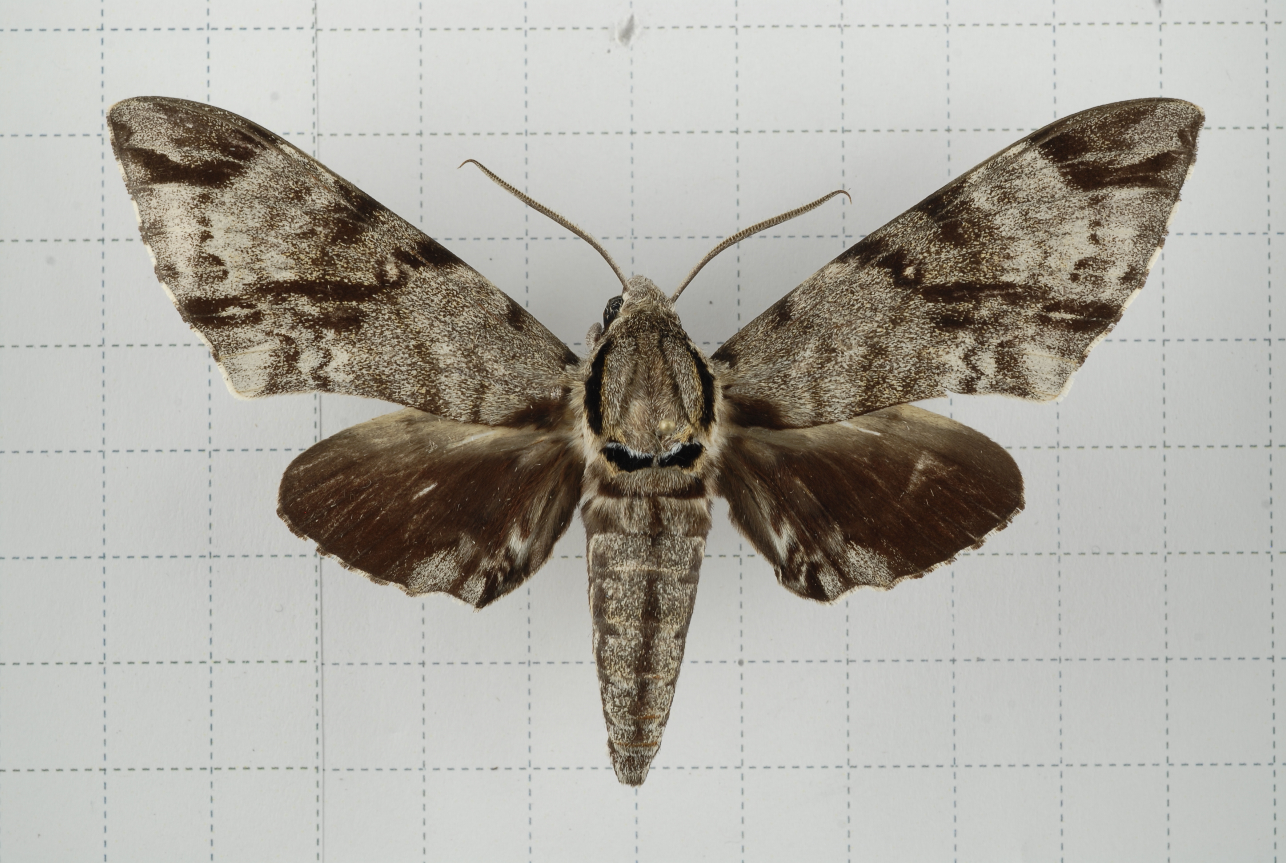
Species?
Notonagemia analis analis
